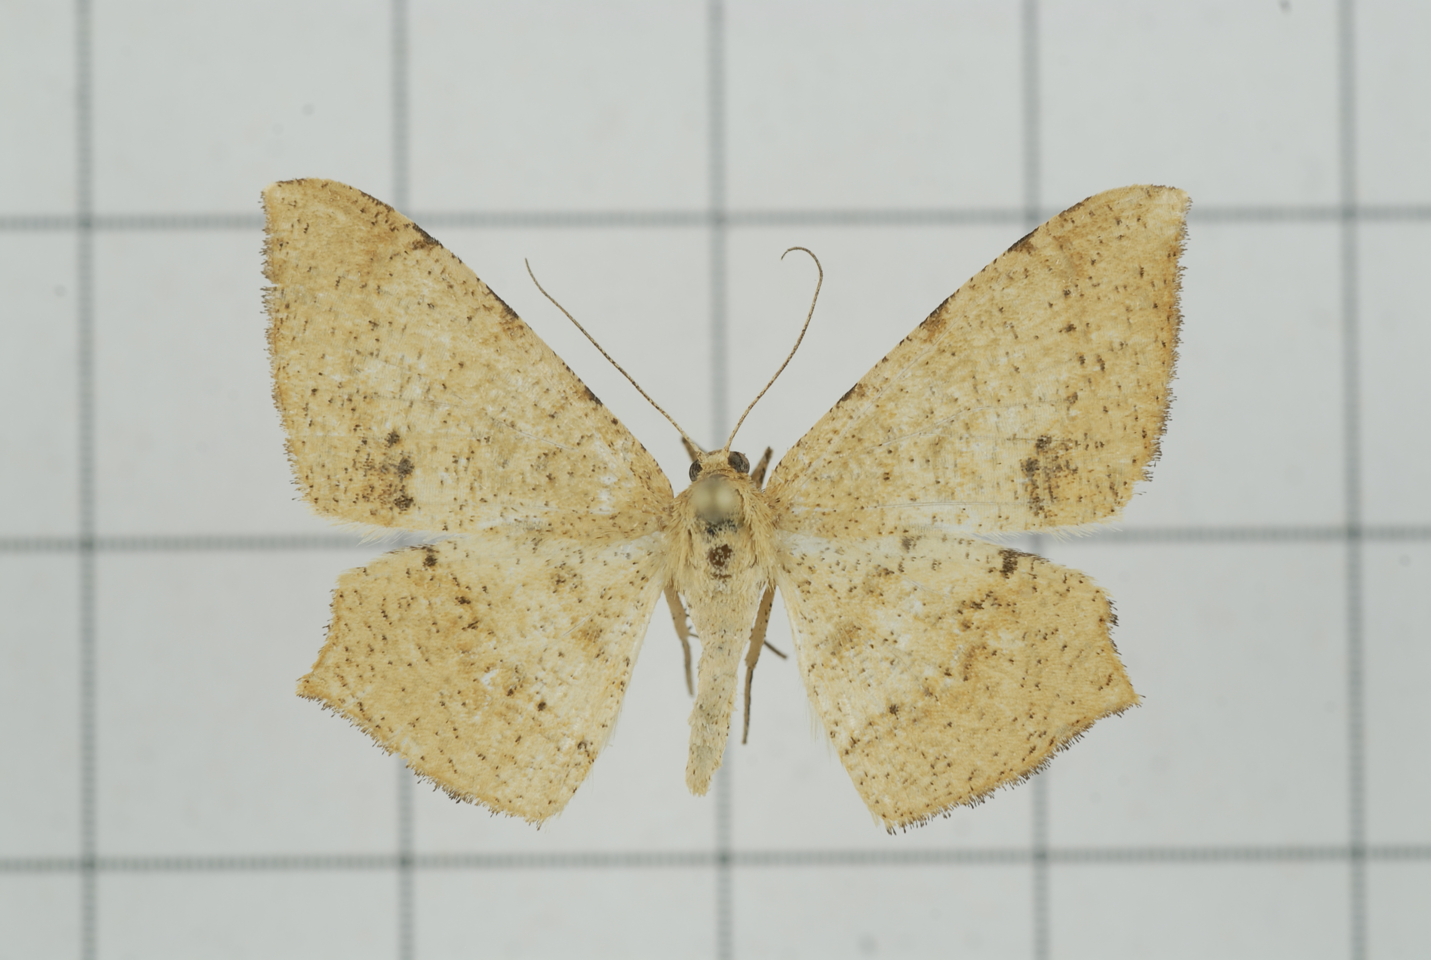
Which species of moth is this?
Krananda falcata
